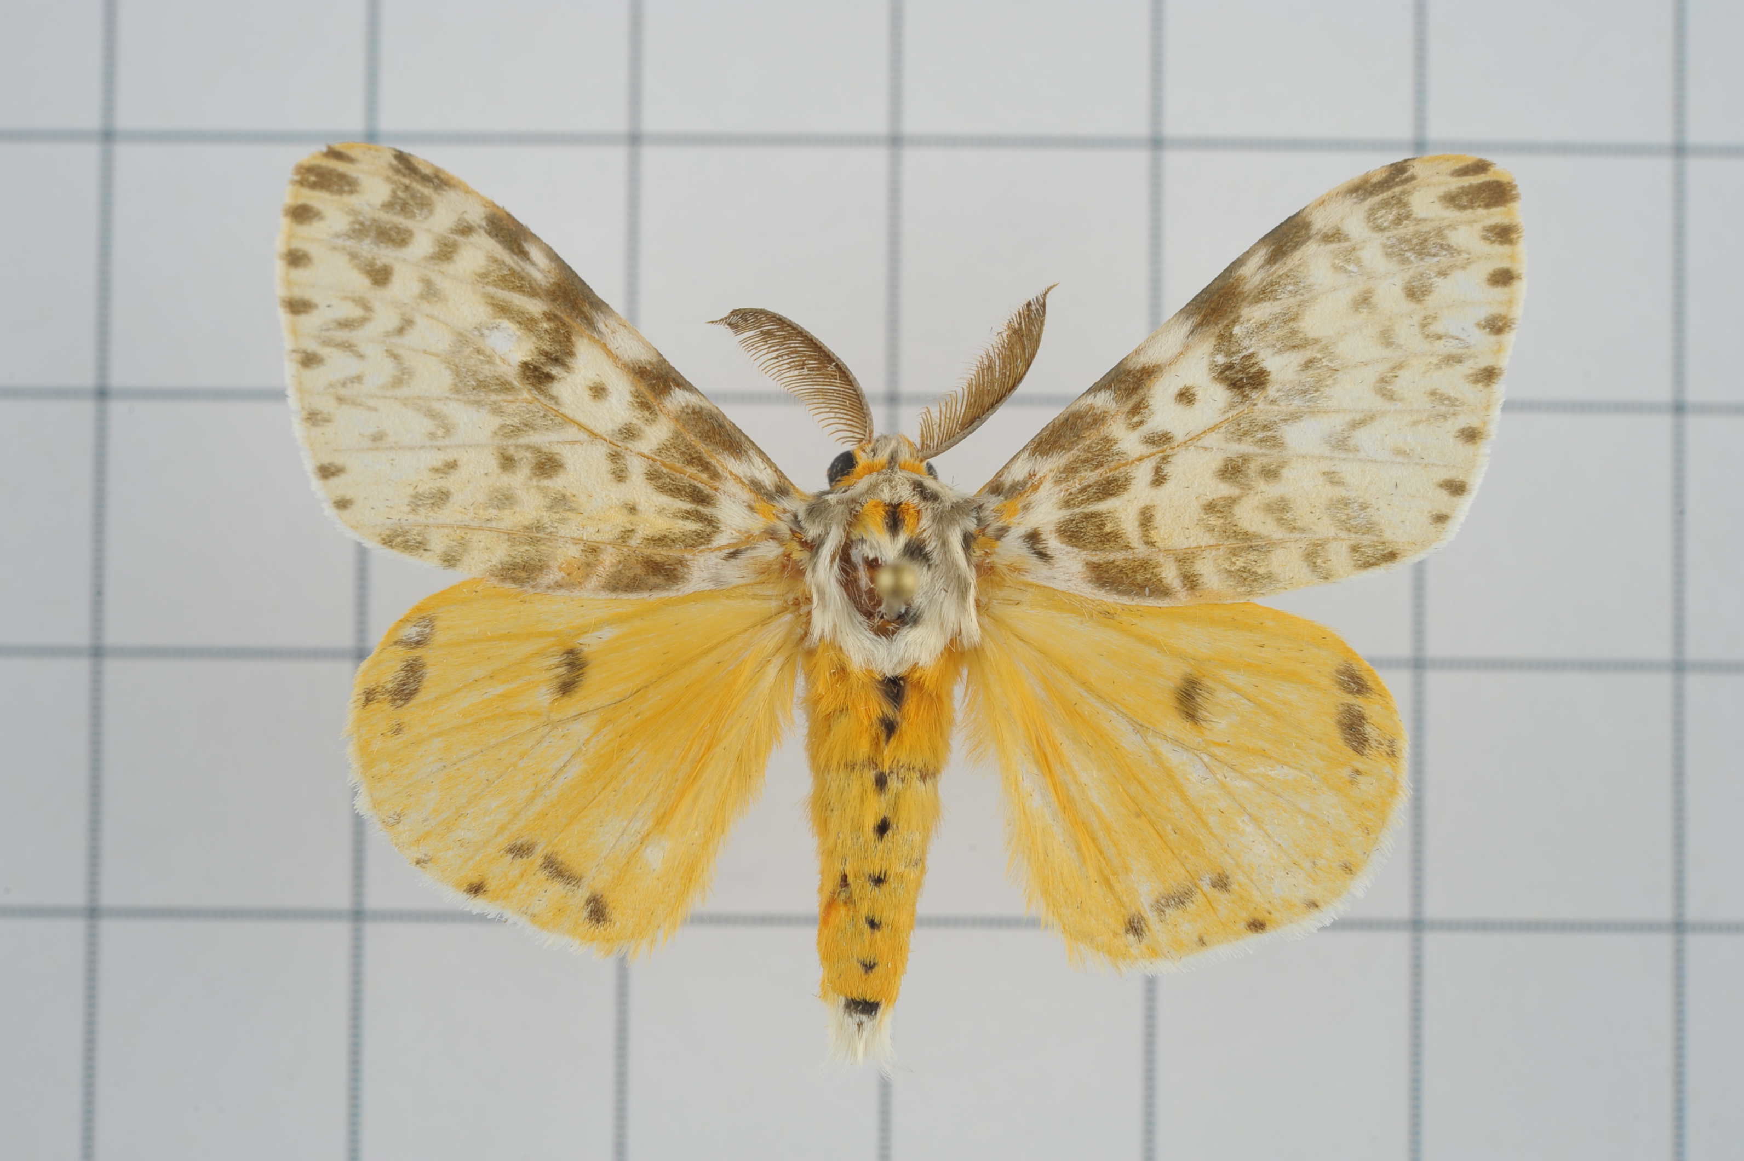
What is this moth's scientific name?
Lymantria mathura subpallida
